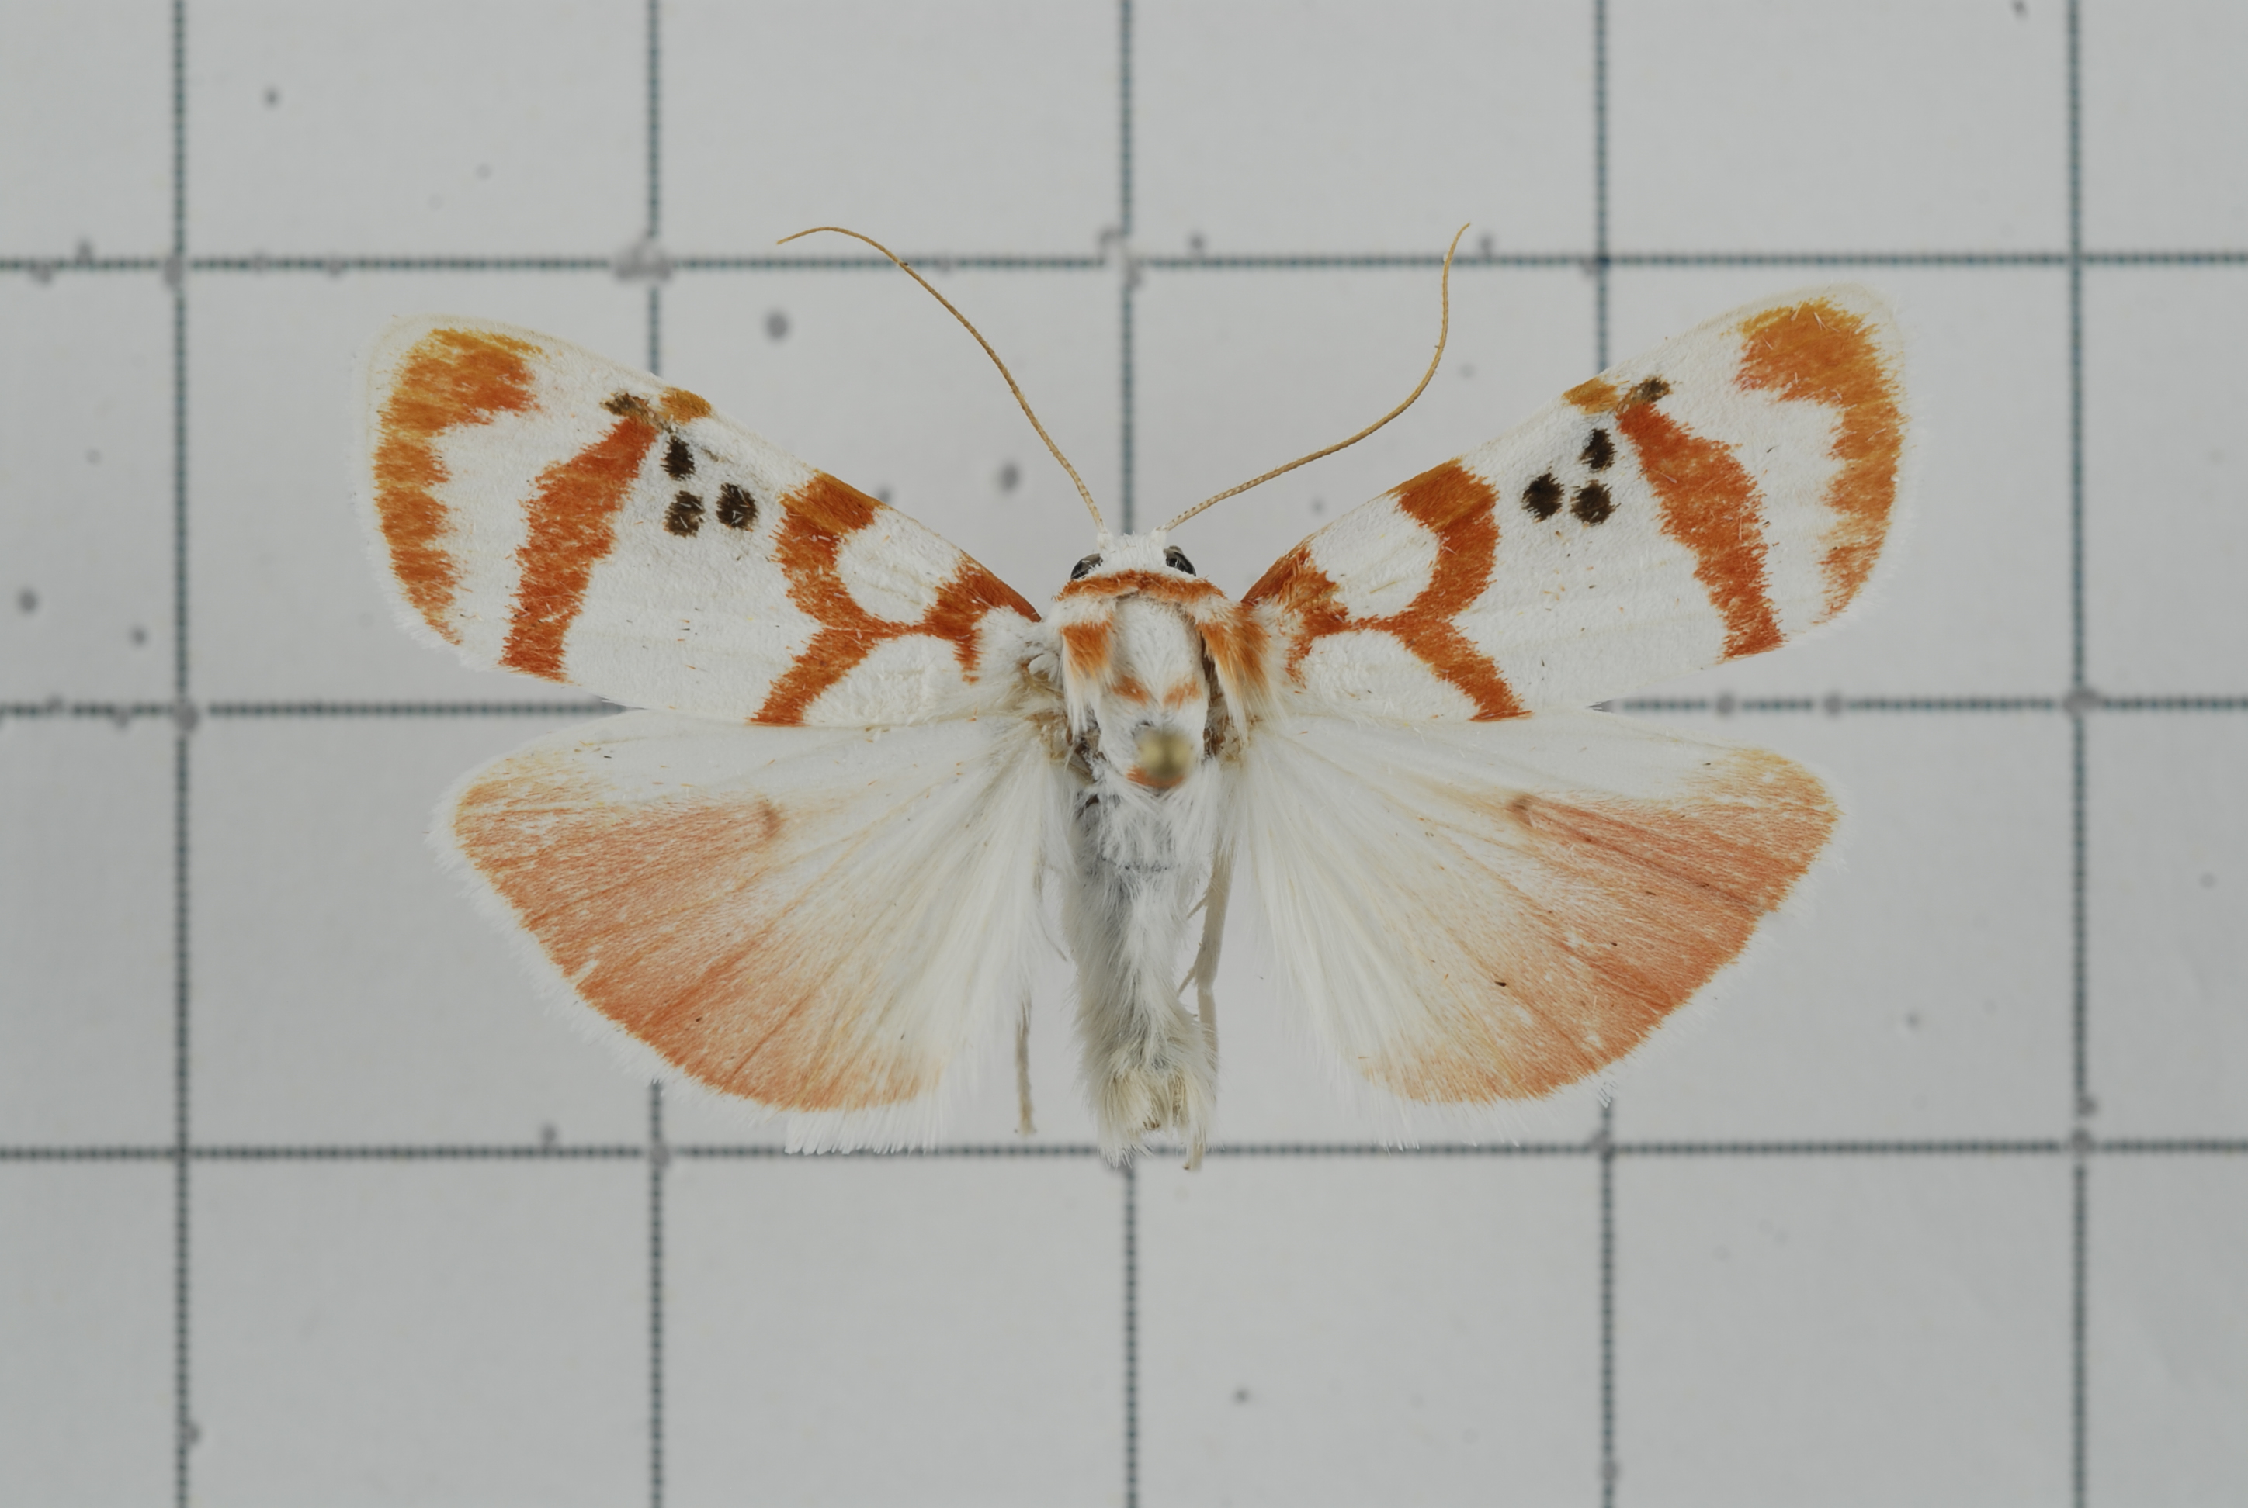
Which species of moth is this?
Cyana formosana
